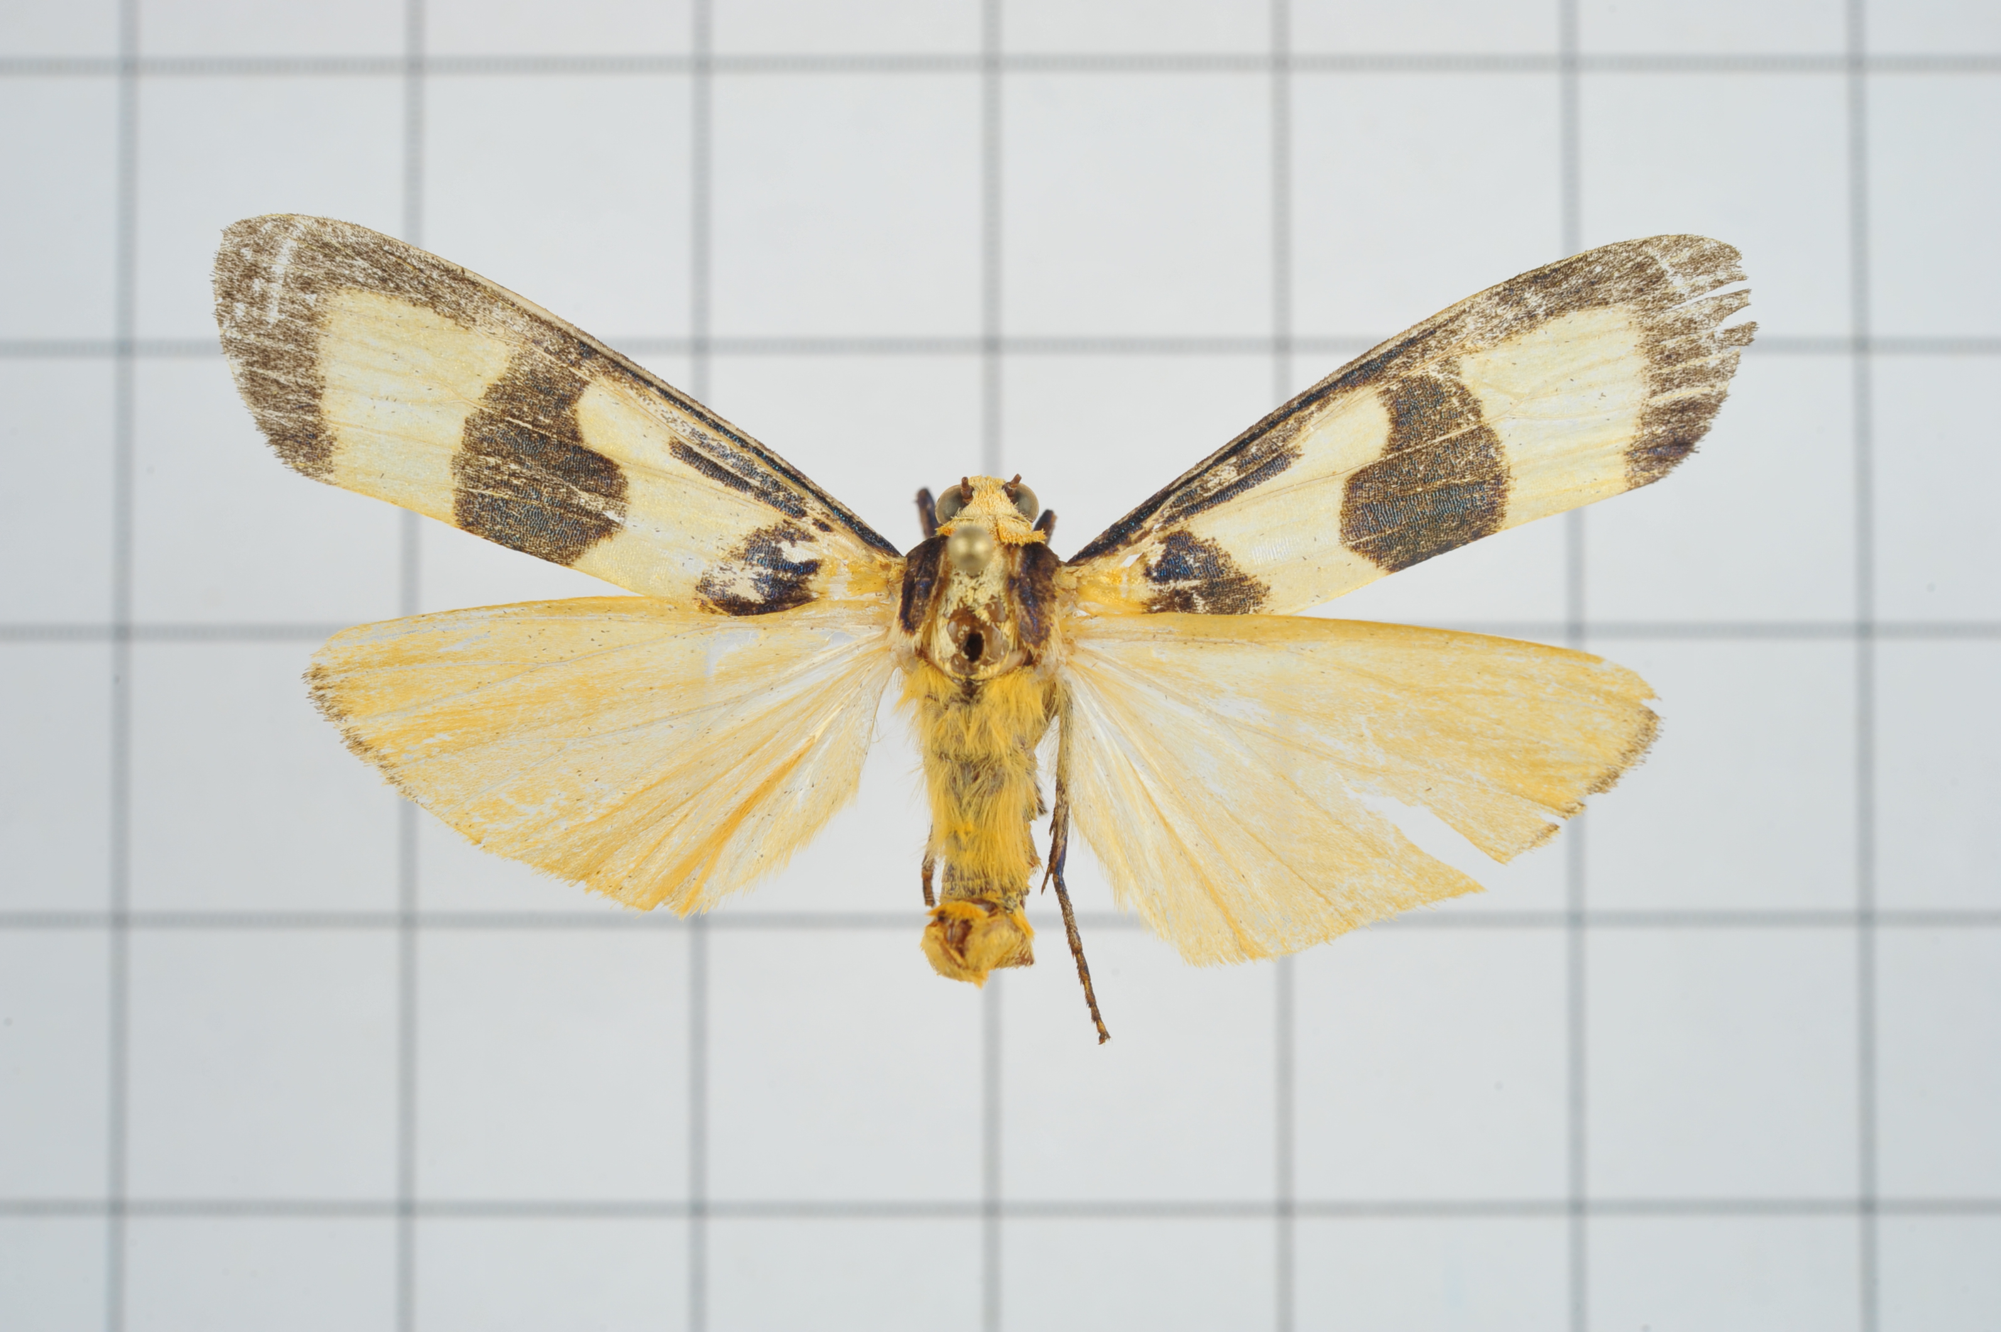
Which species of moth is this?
Chrysaeglia magnifica
